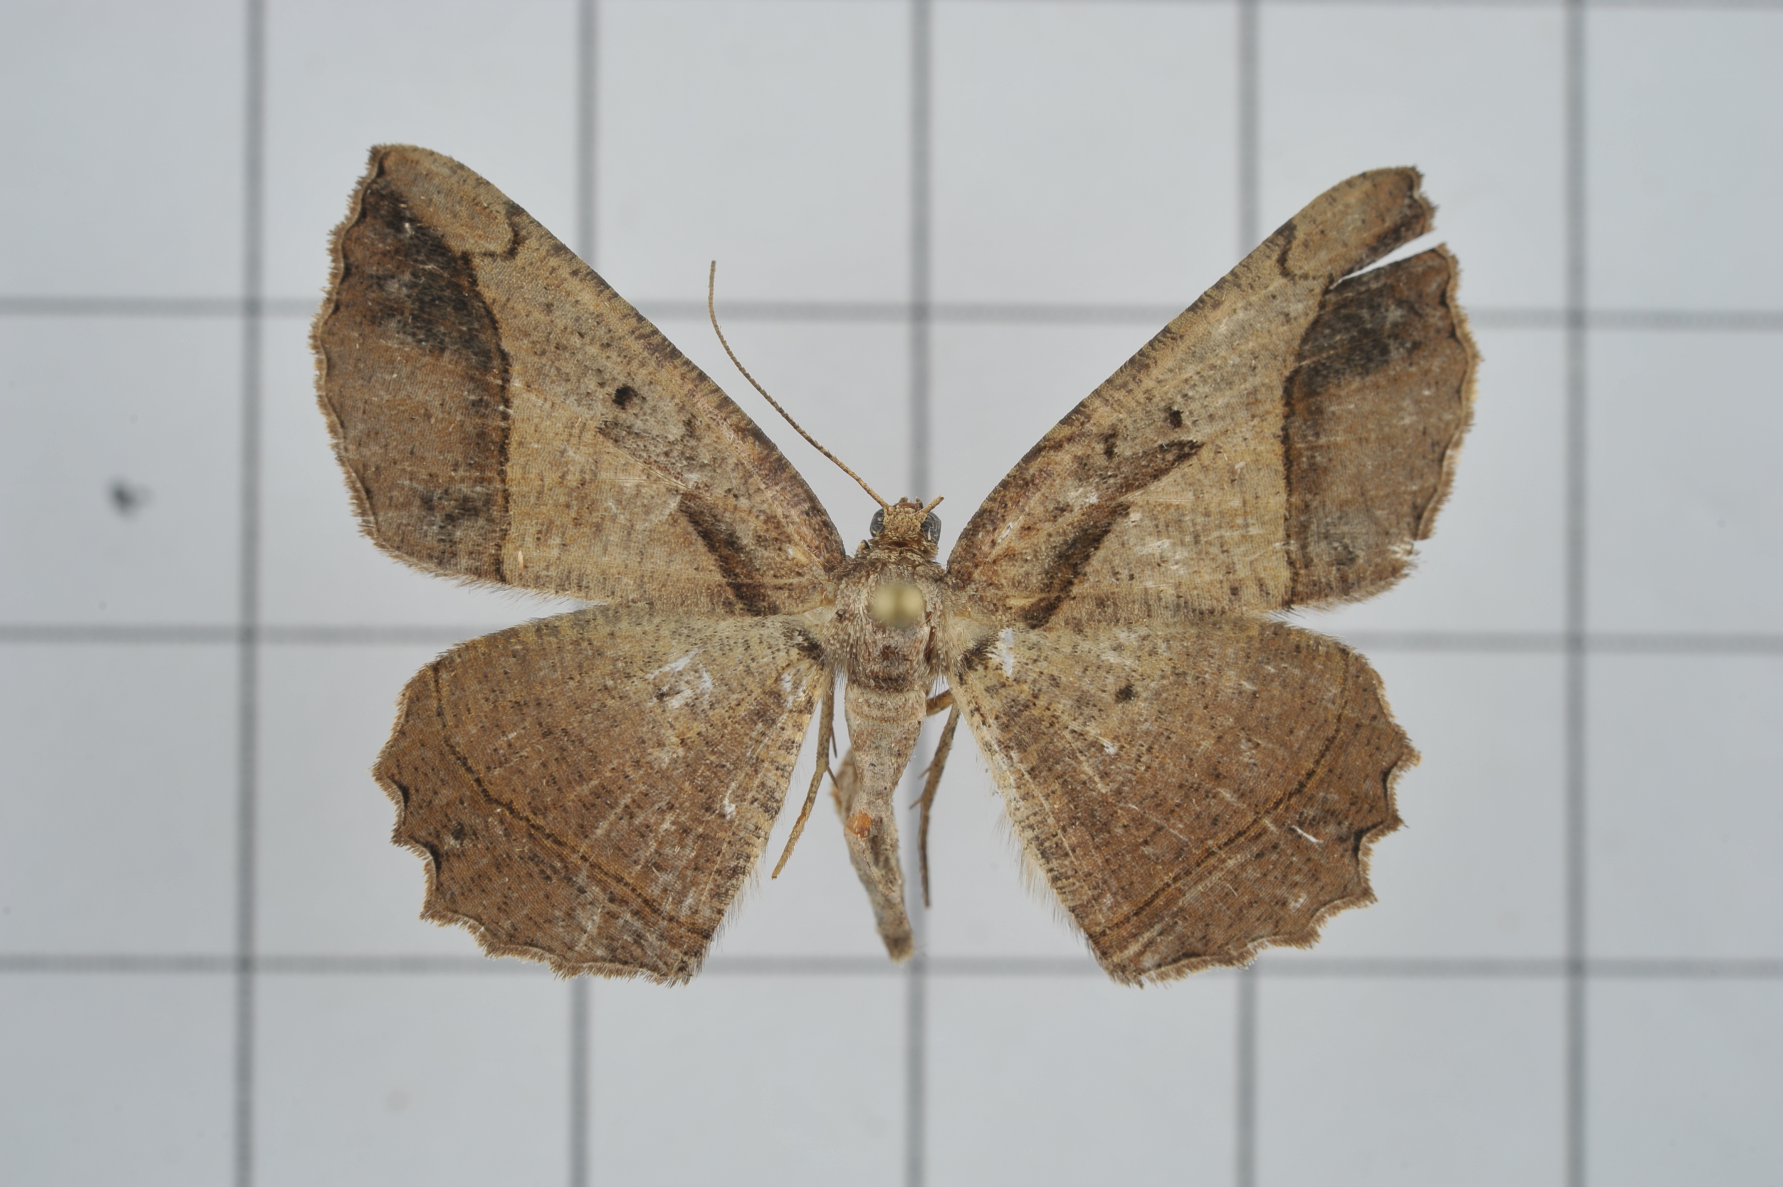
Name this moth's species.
Menophra taiwana
